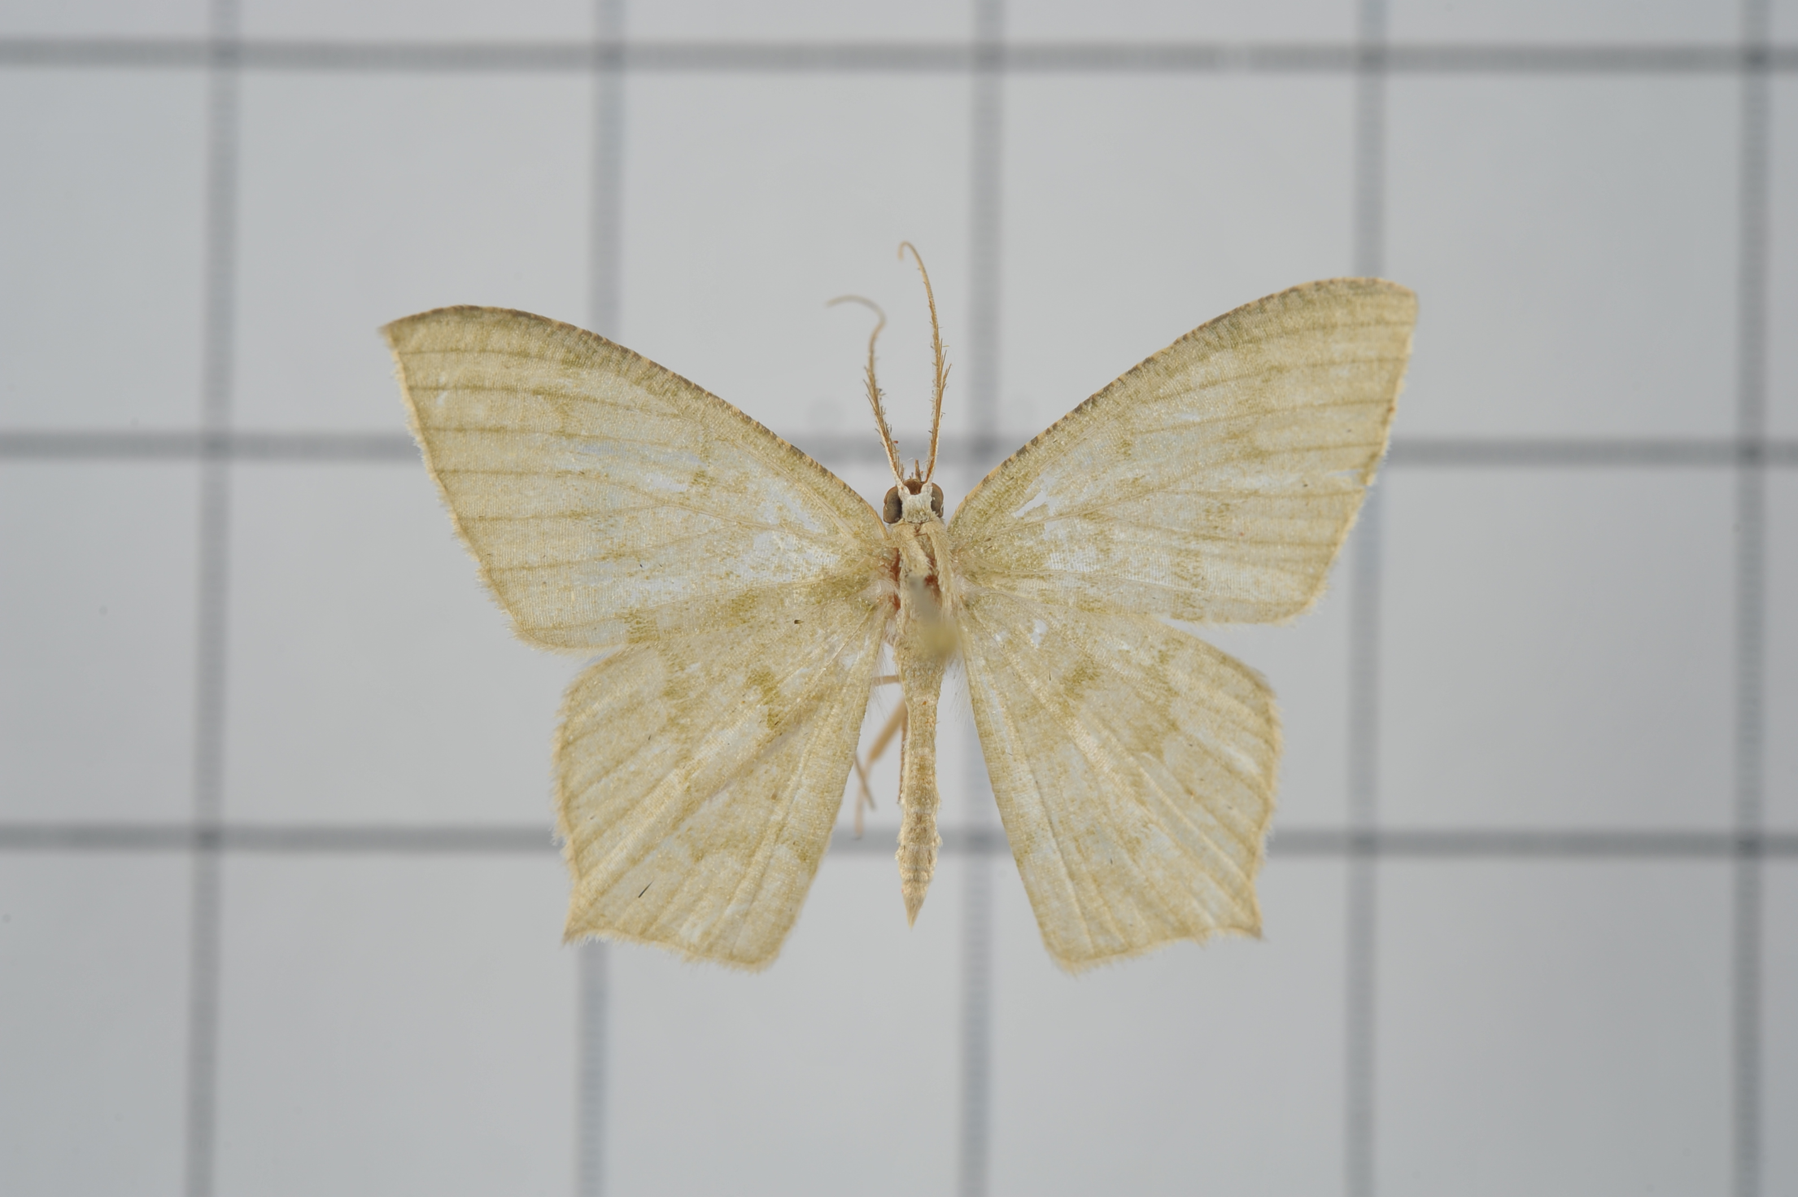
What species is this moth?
Maxates dissimulata
